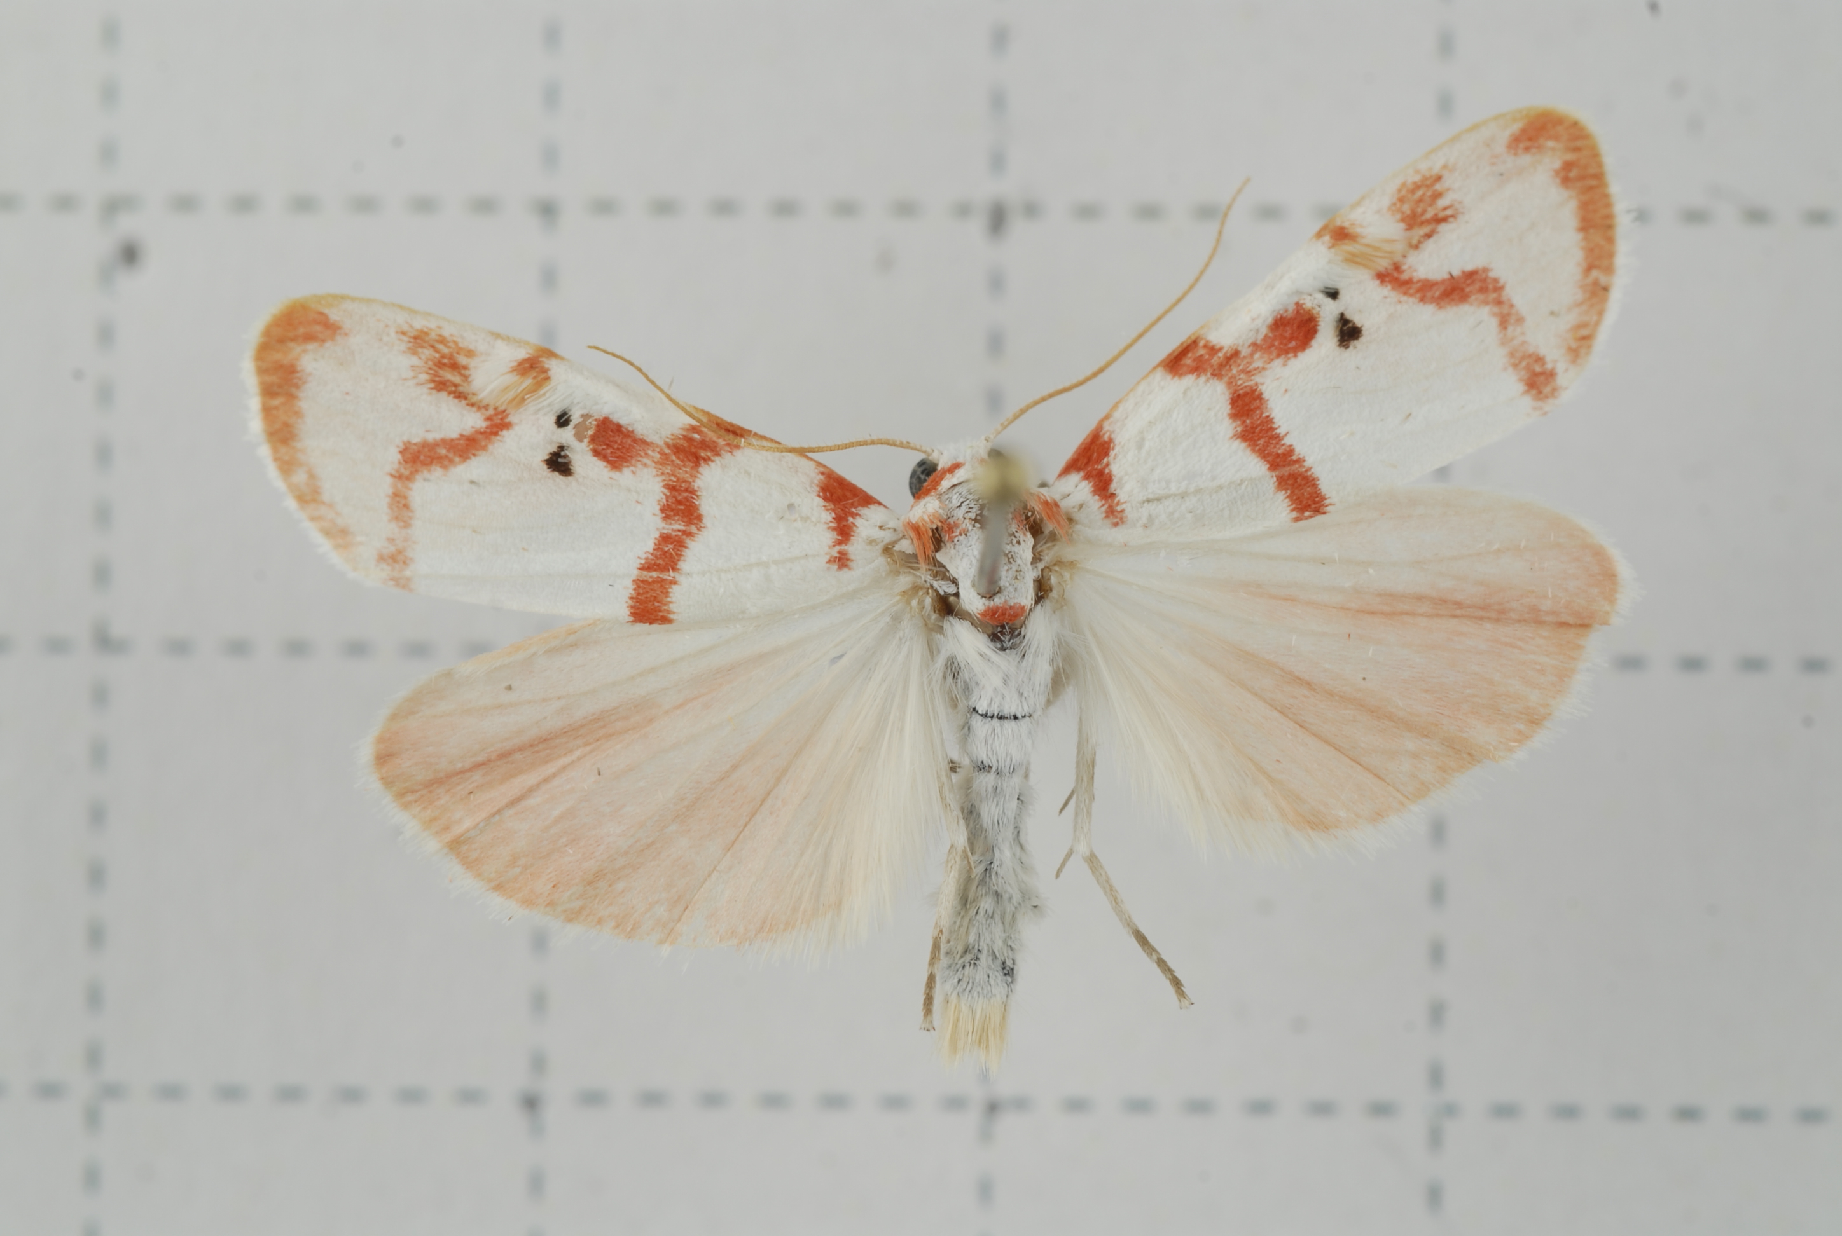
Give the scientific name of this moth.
Cyana hamata hamata
